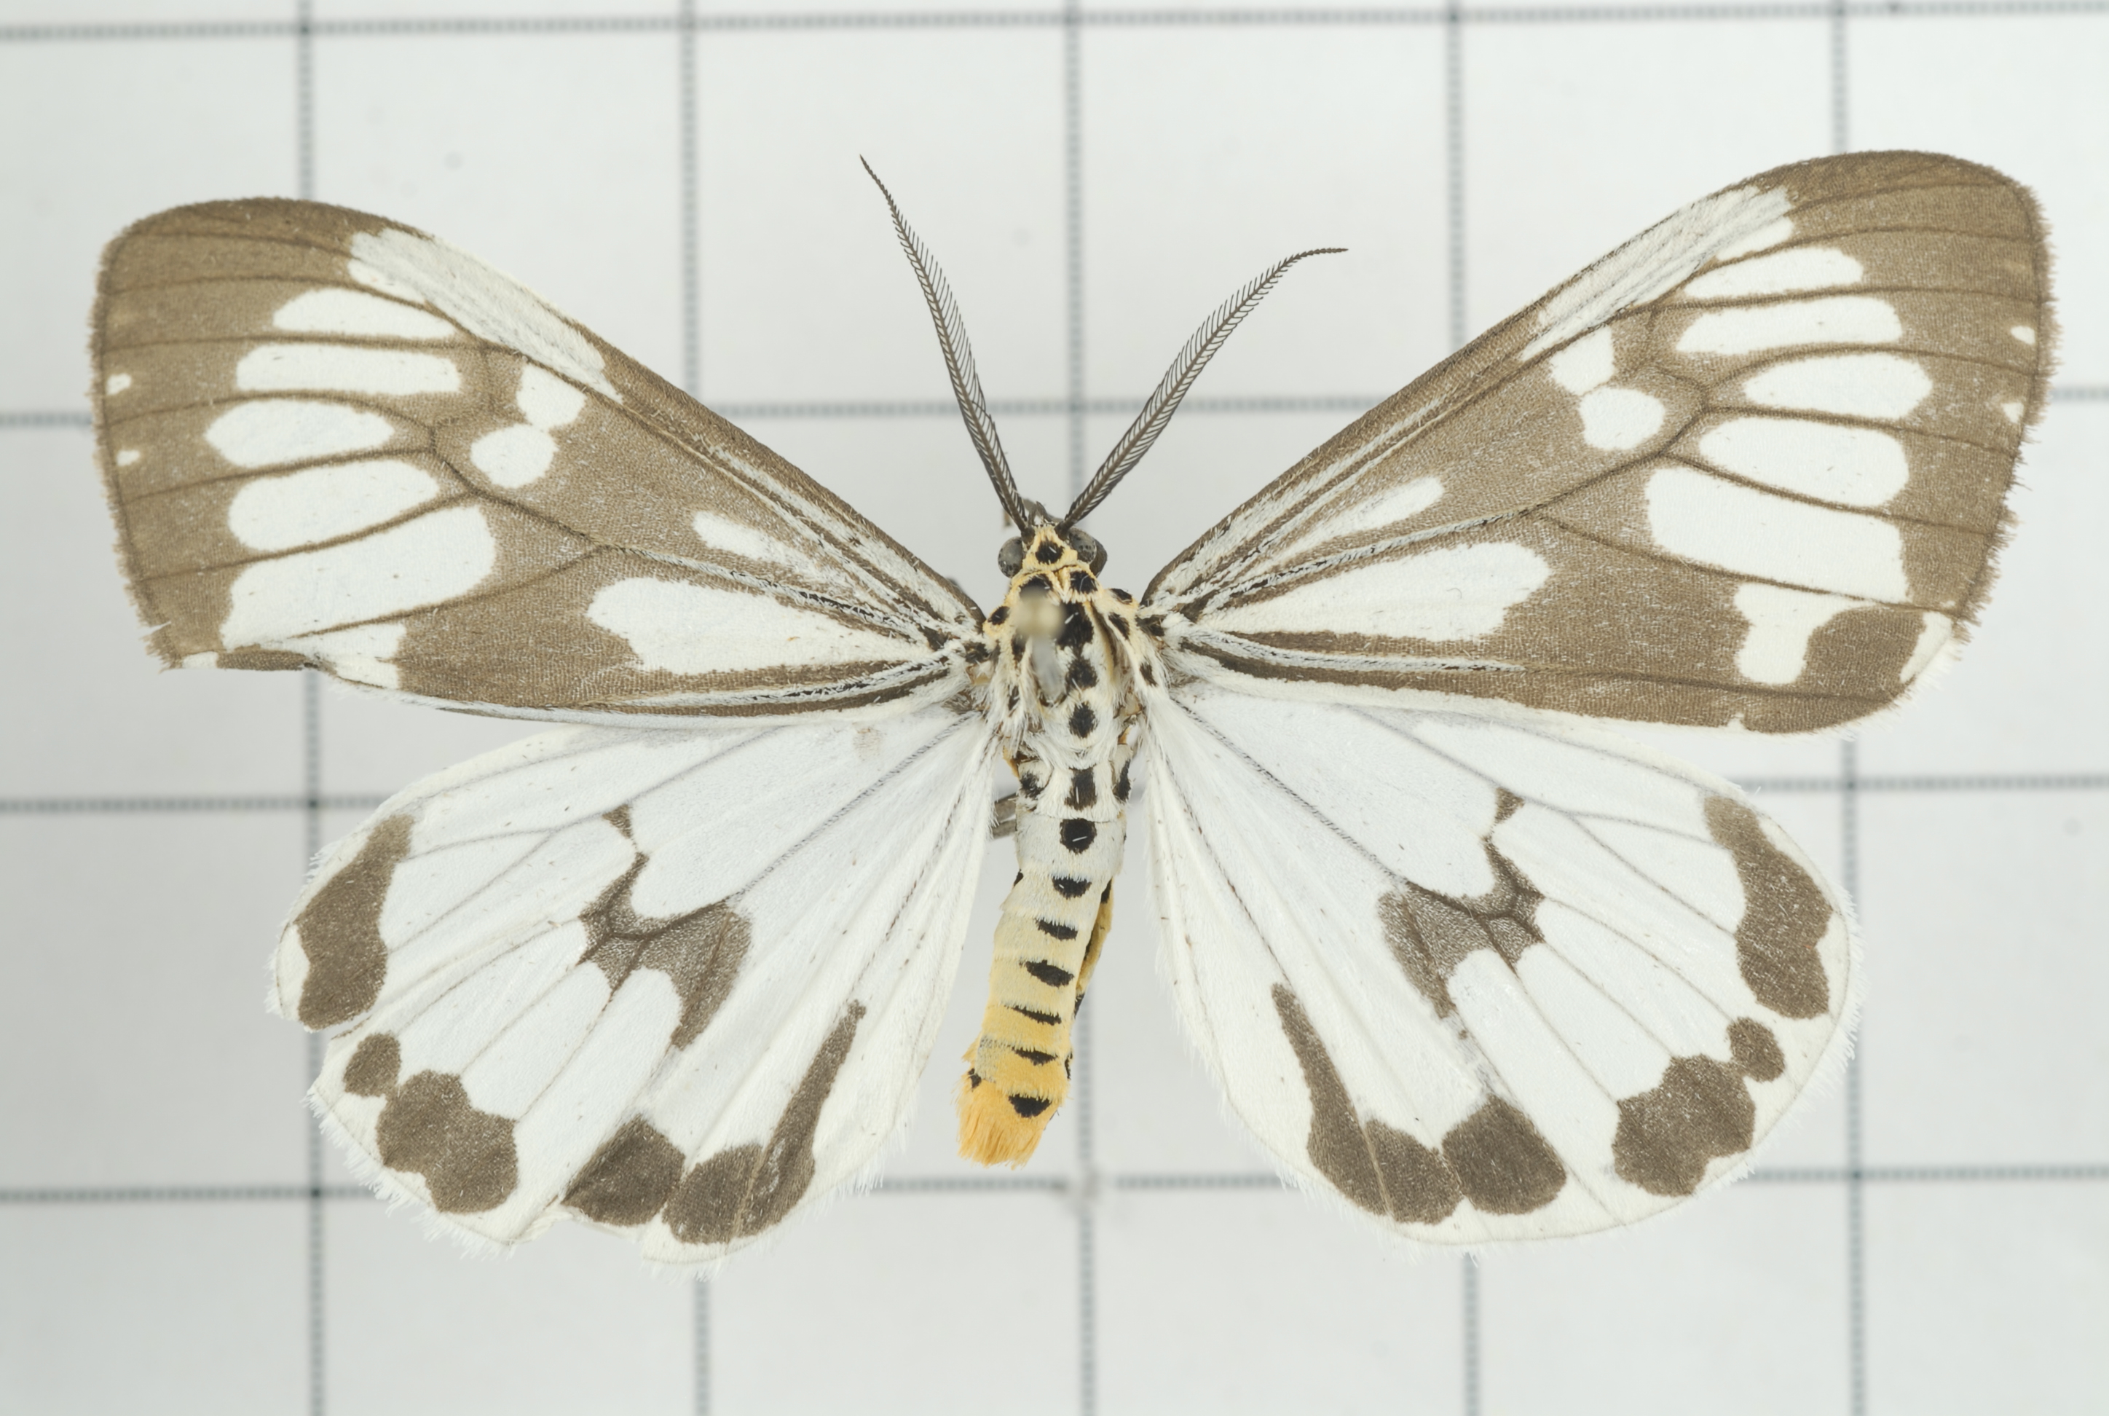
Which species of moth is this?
Nyctemera adversata
